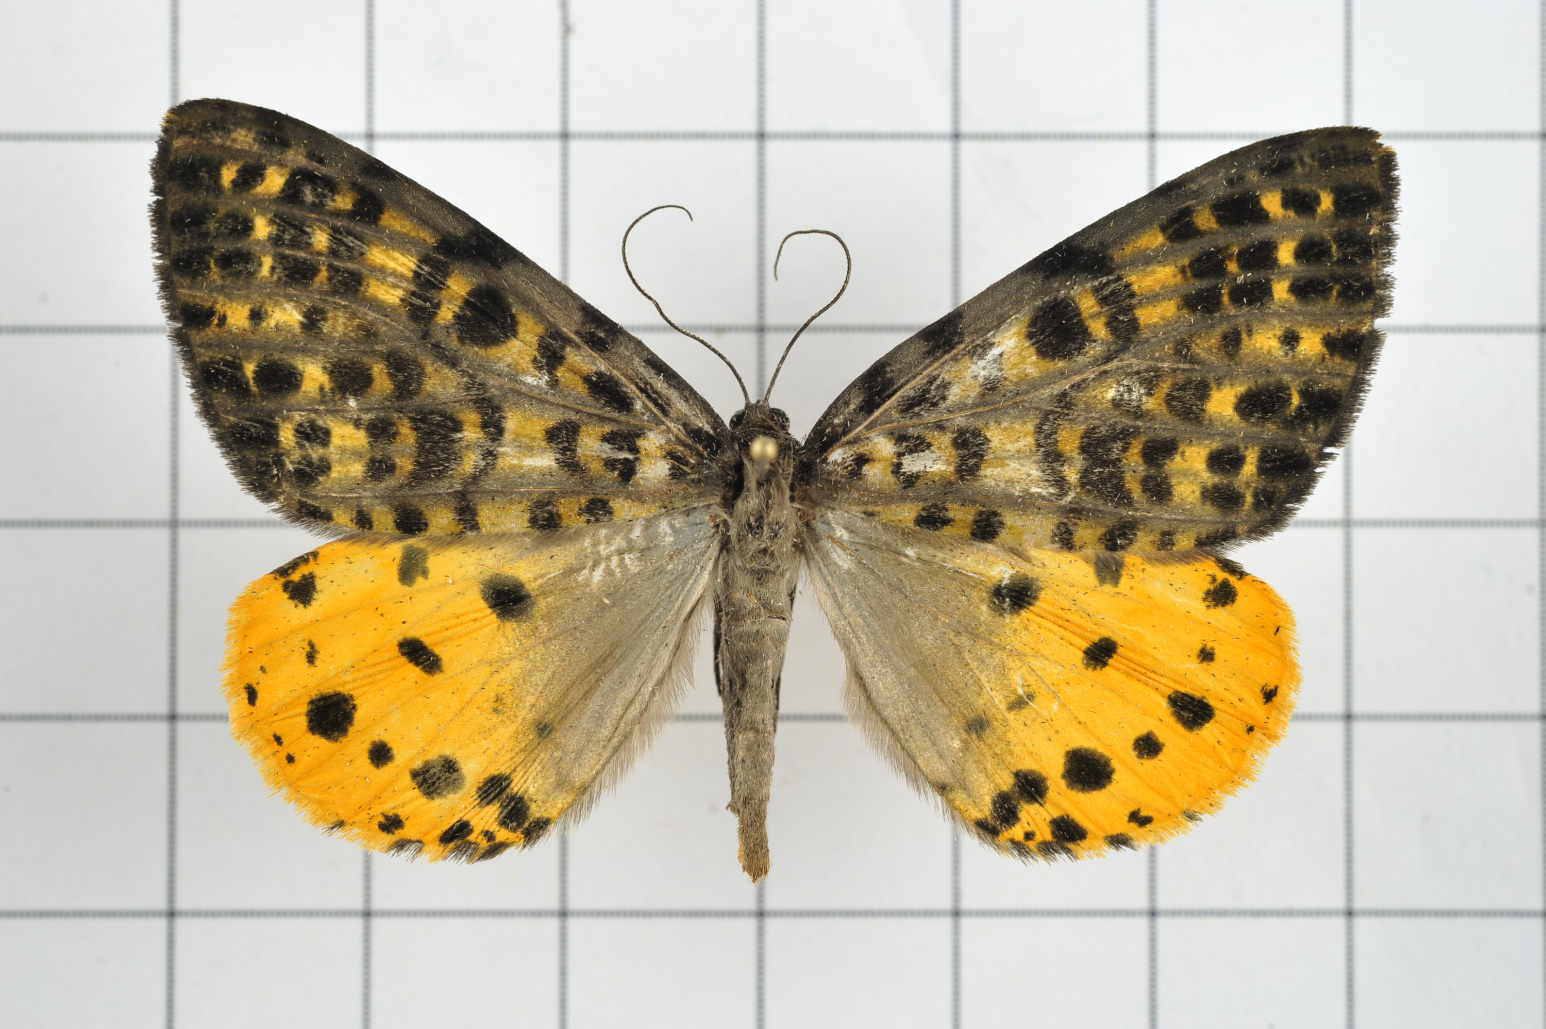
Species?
Arichanna refracta
